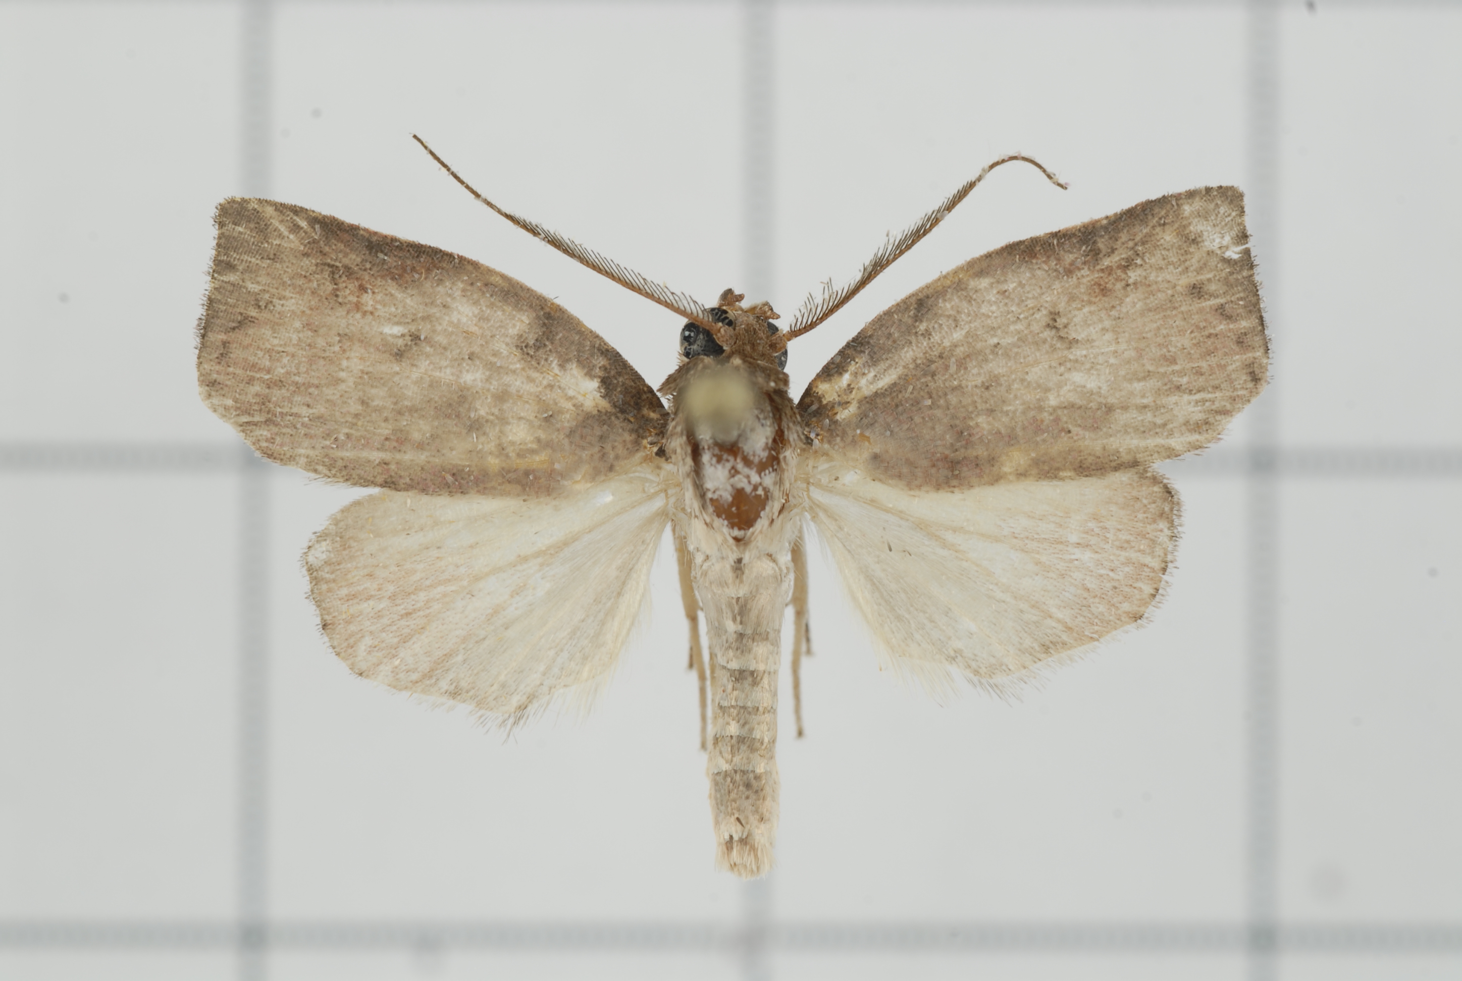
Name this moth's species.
Beara tortriciformis
